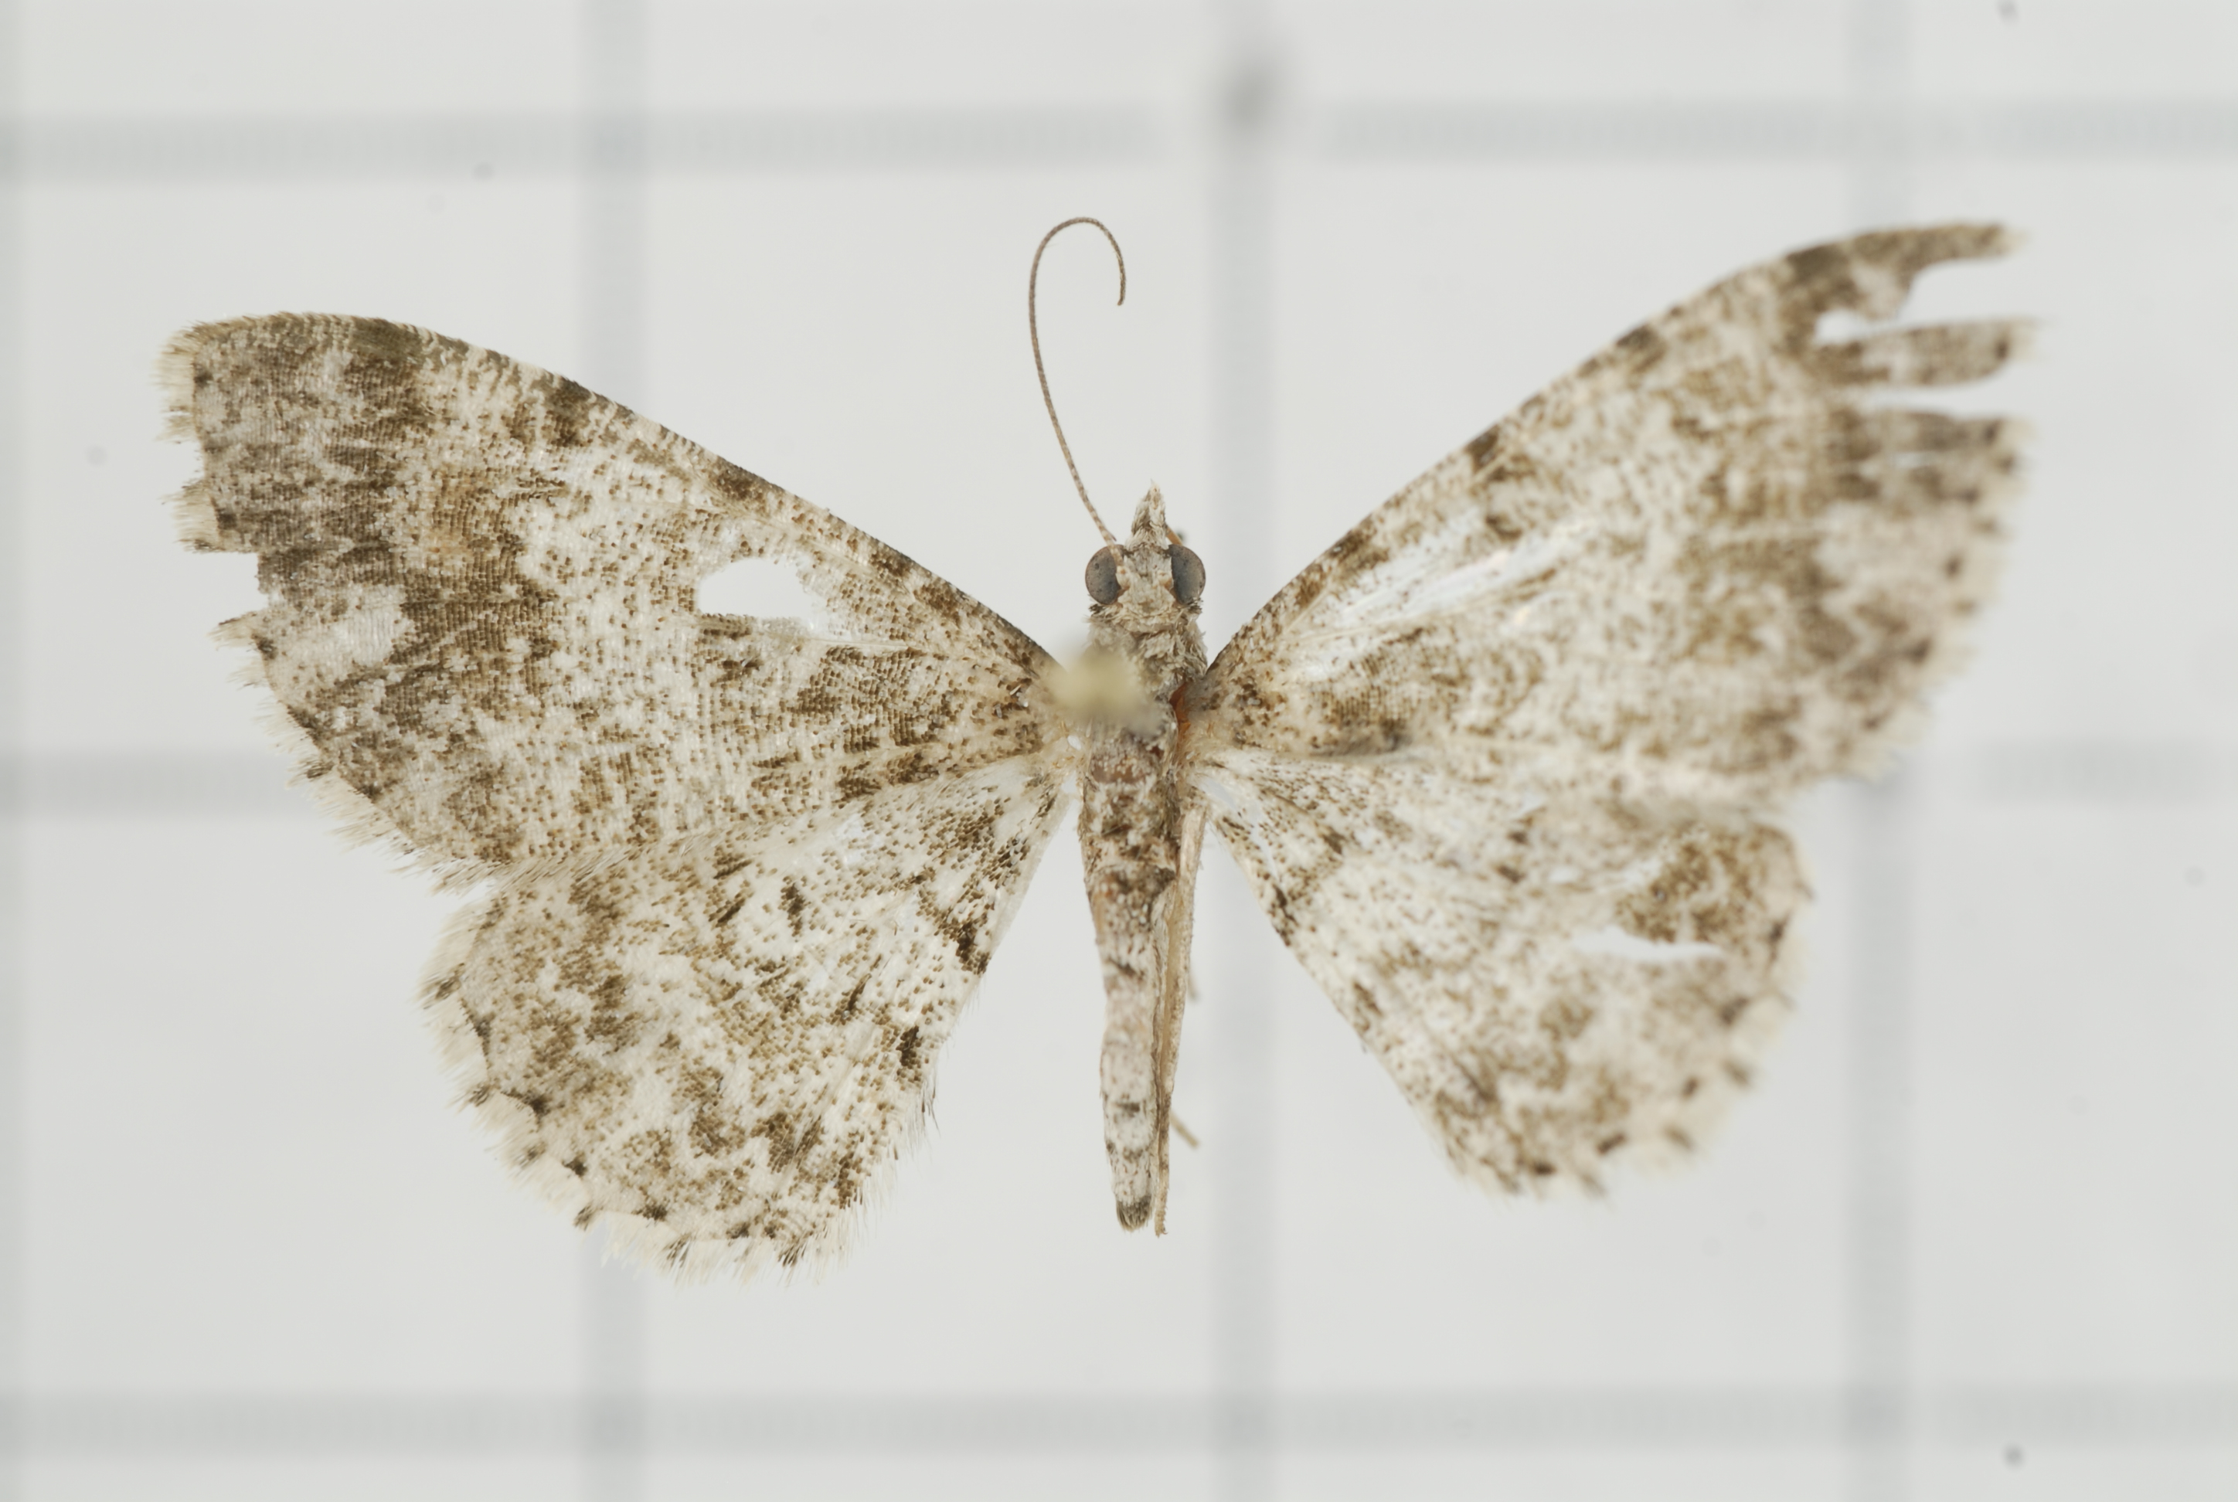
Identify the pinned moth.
Myrioblephara simplaria simplaria
